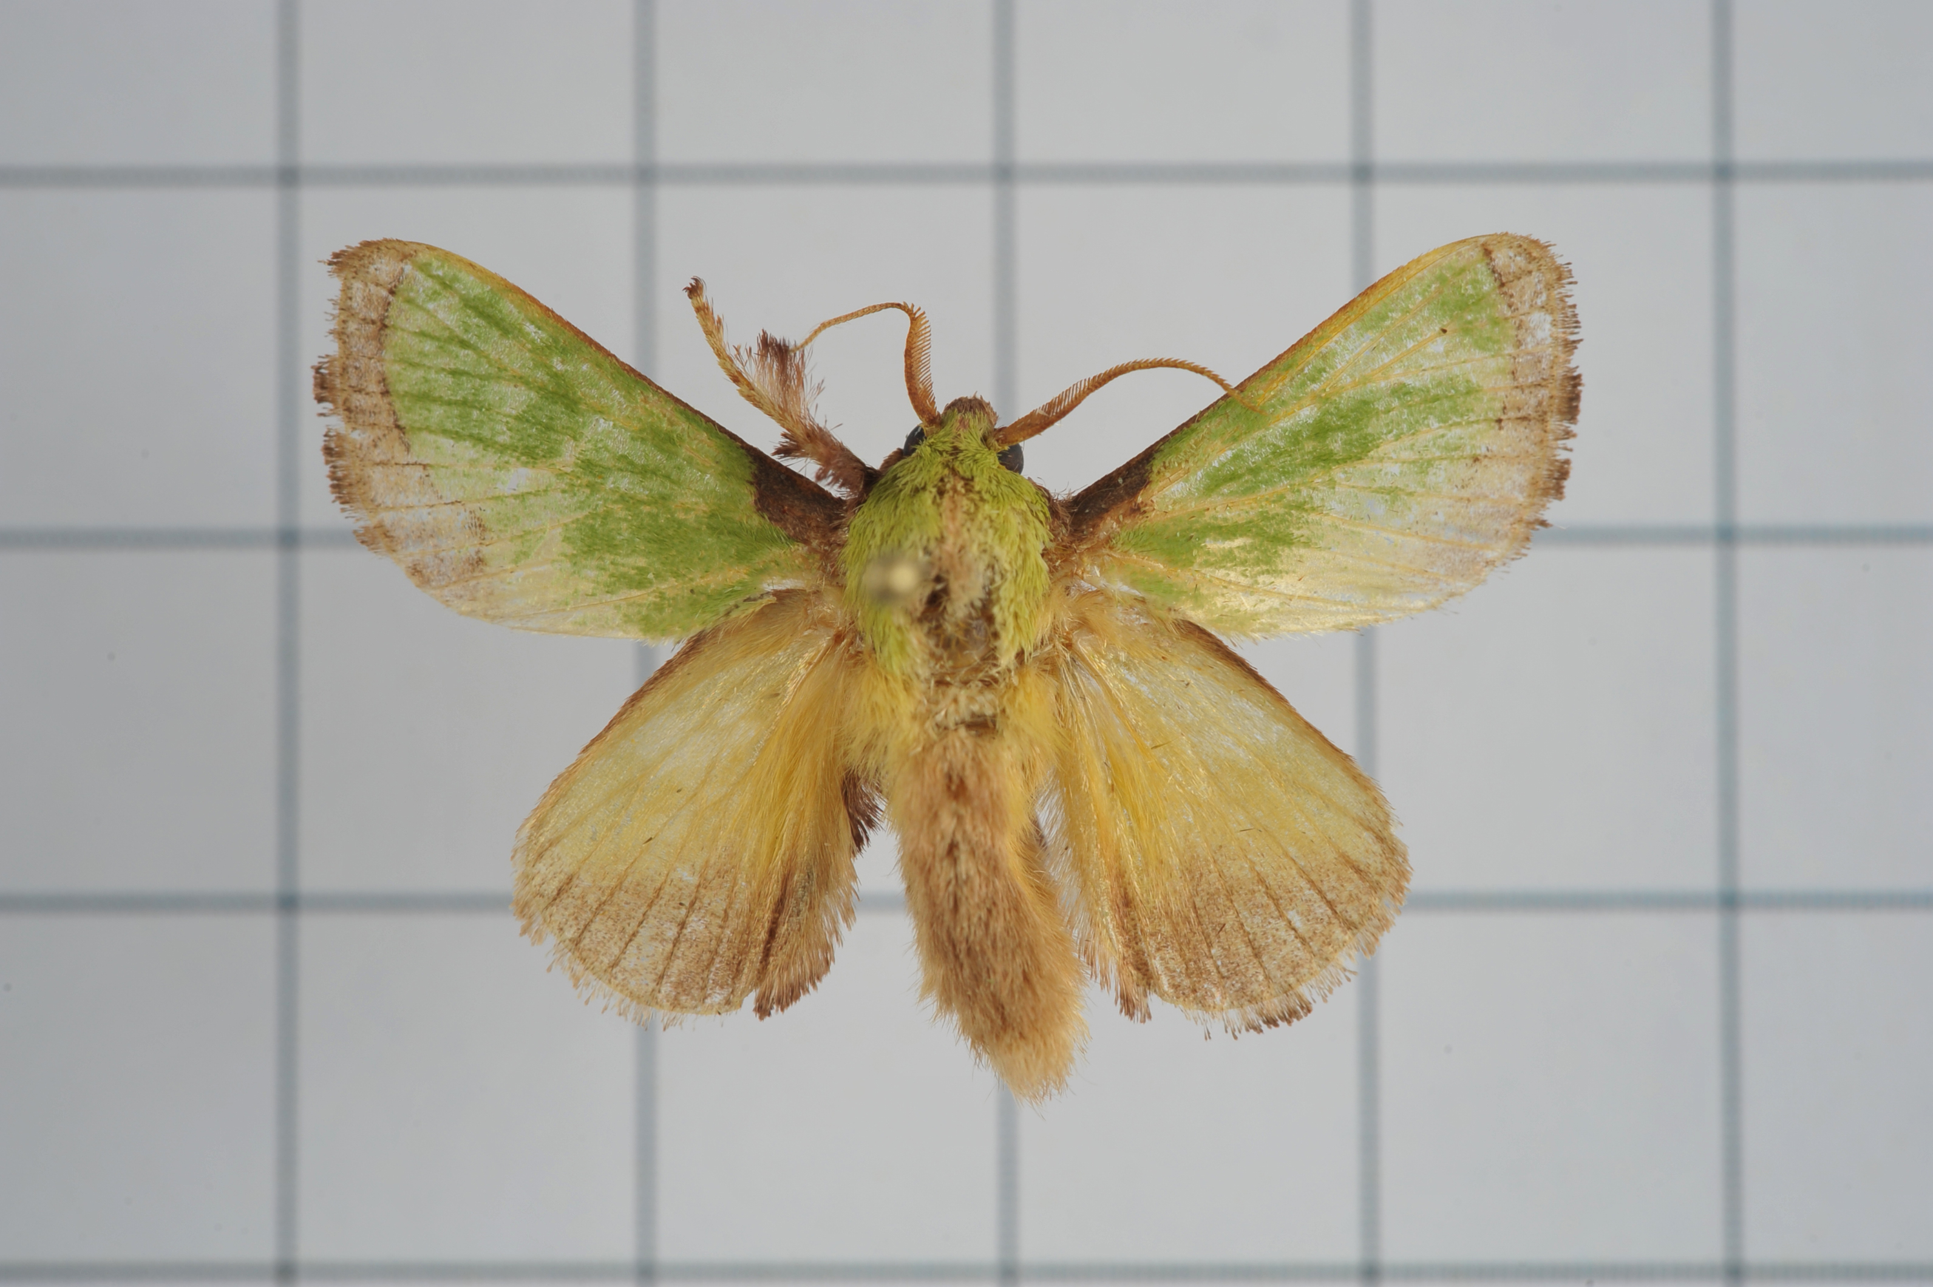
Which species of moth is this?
Parasa shirakii
